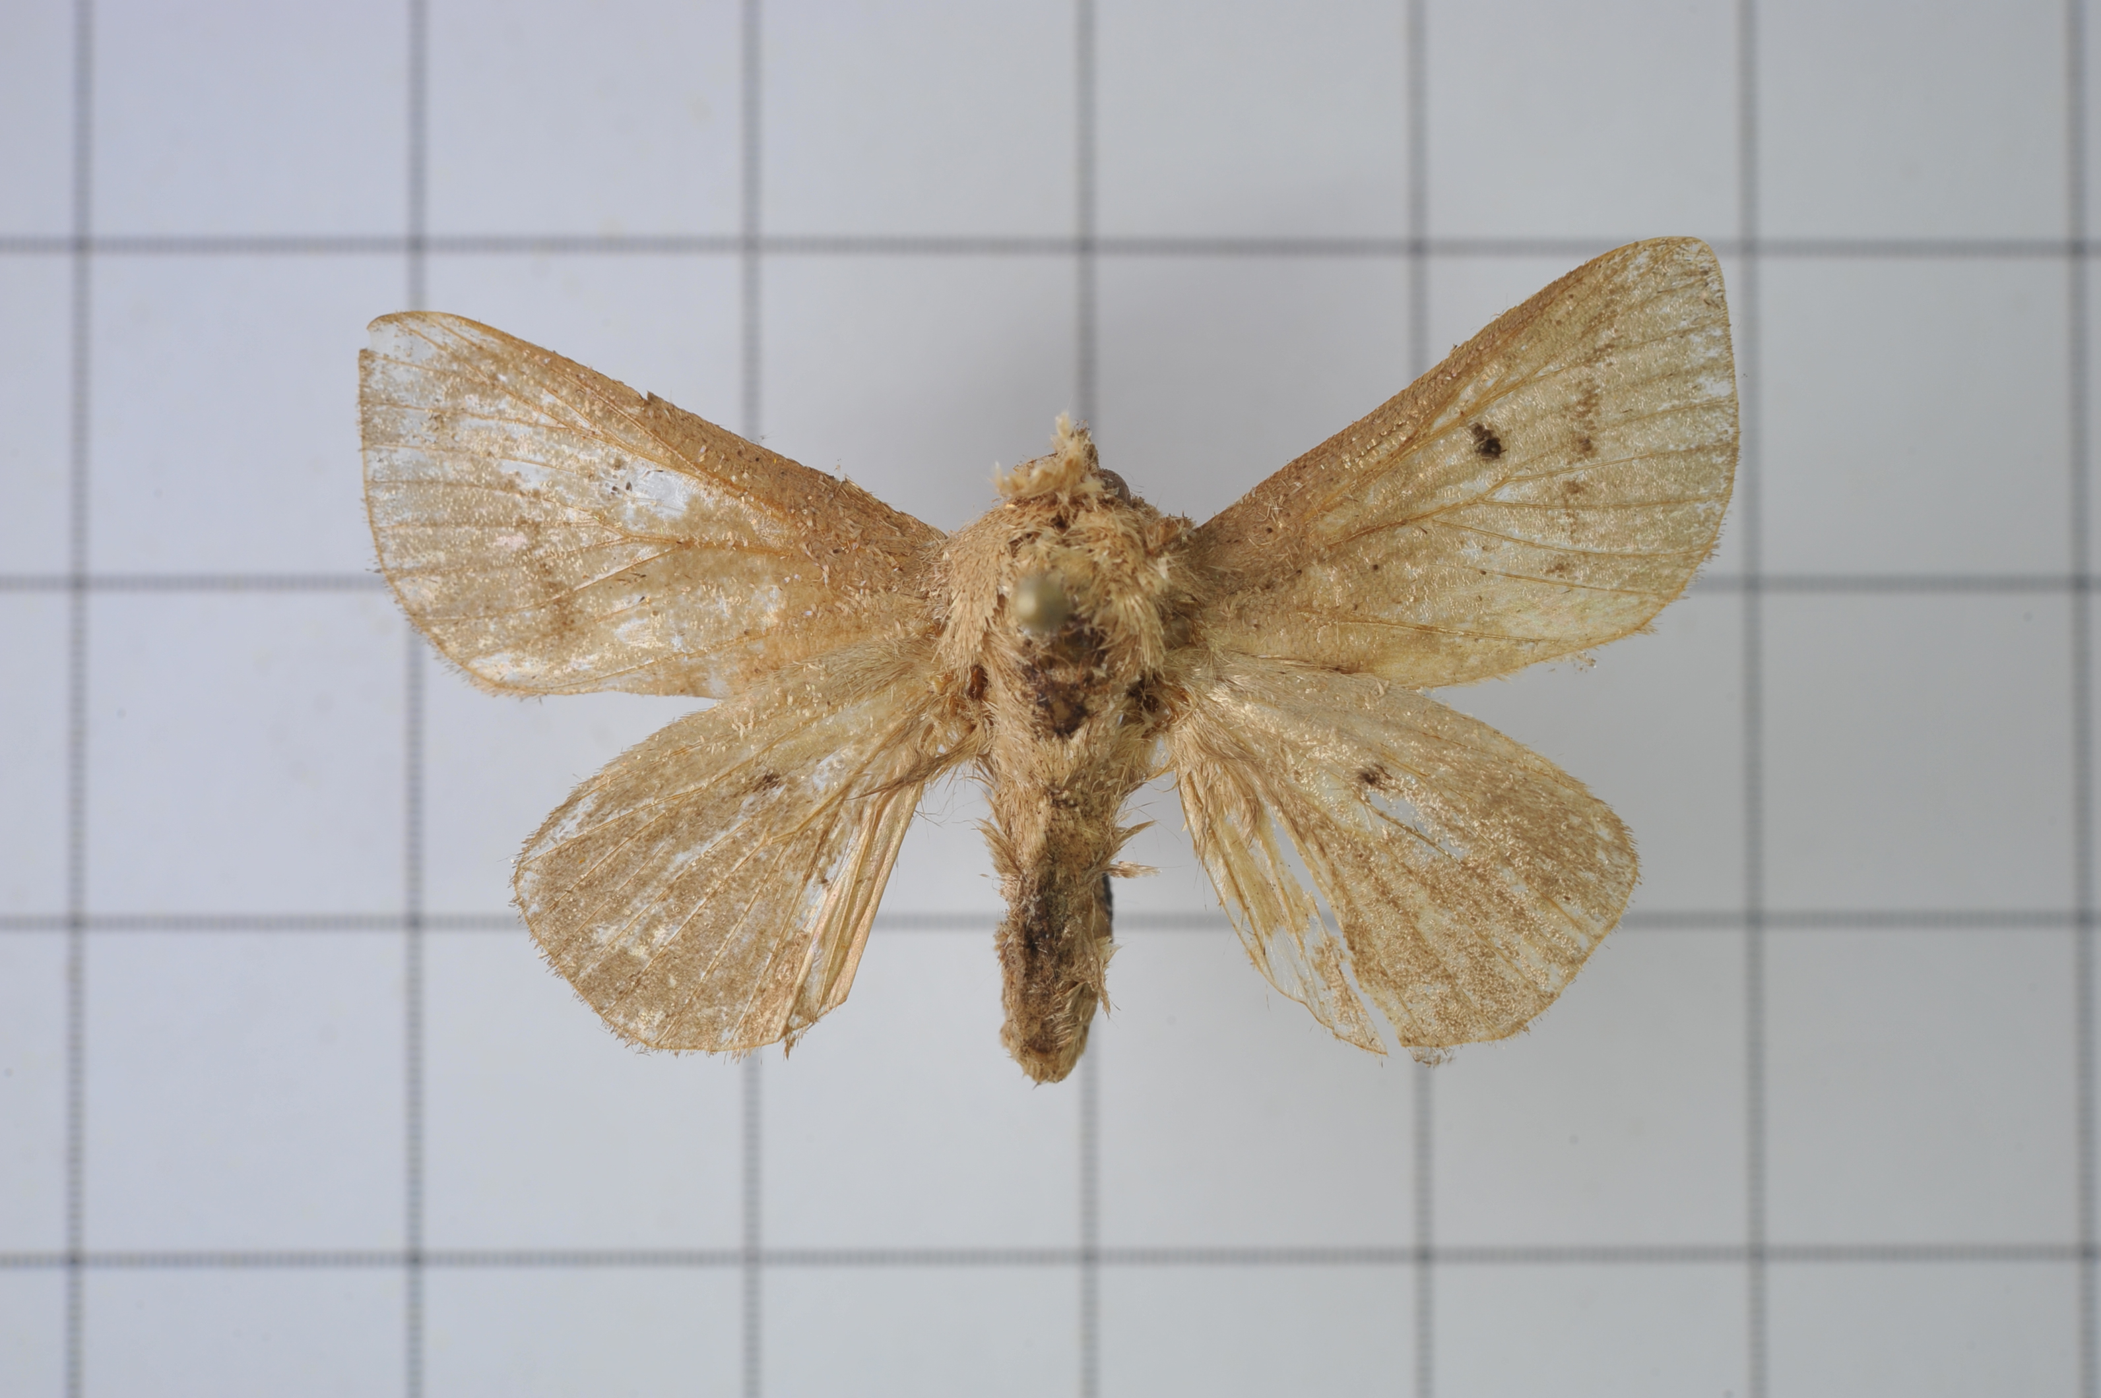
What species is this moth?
Thosea sinensis
